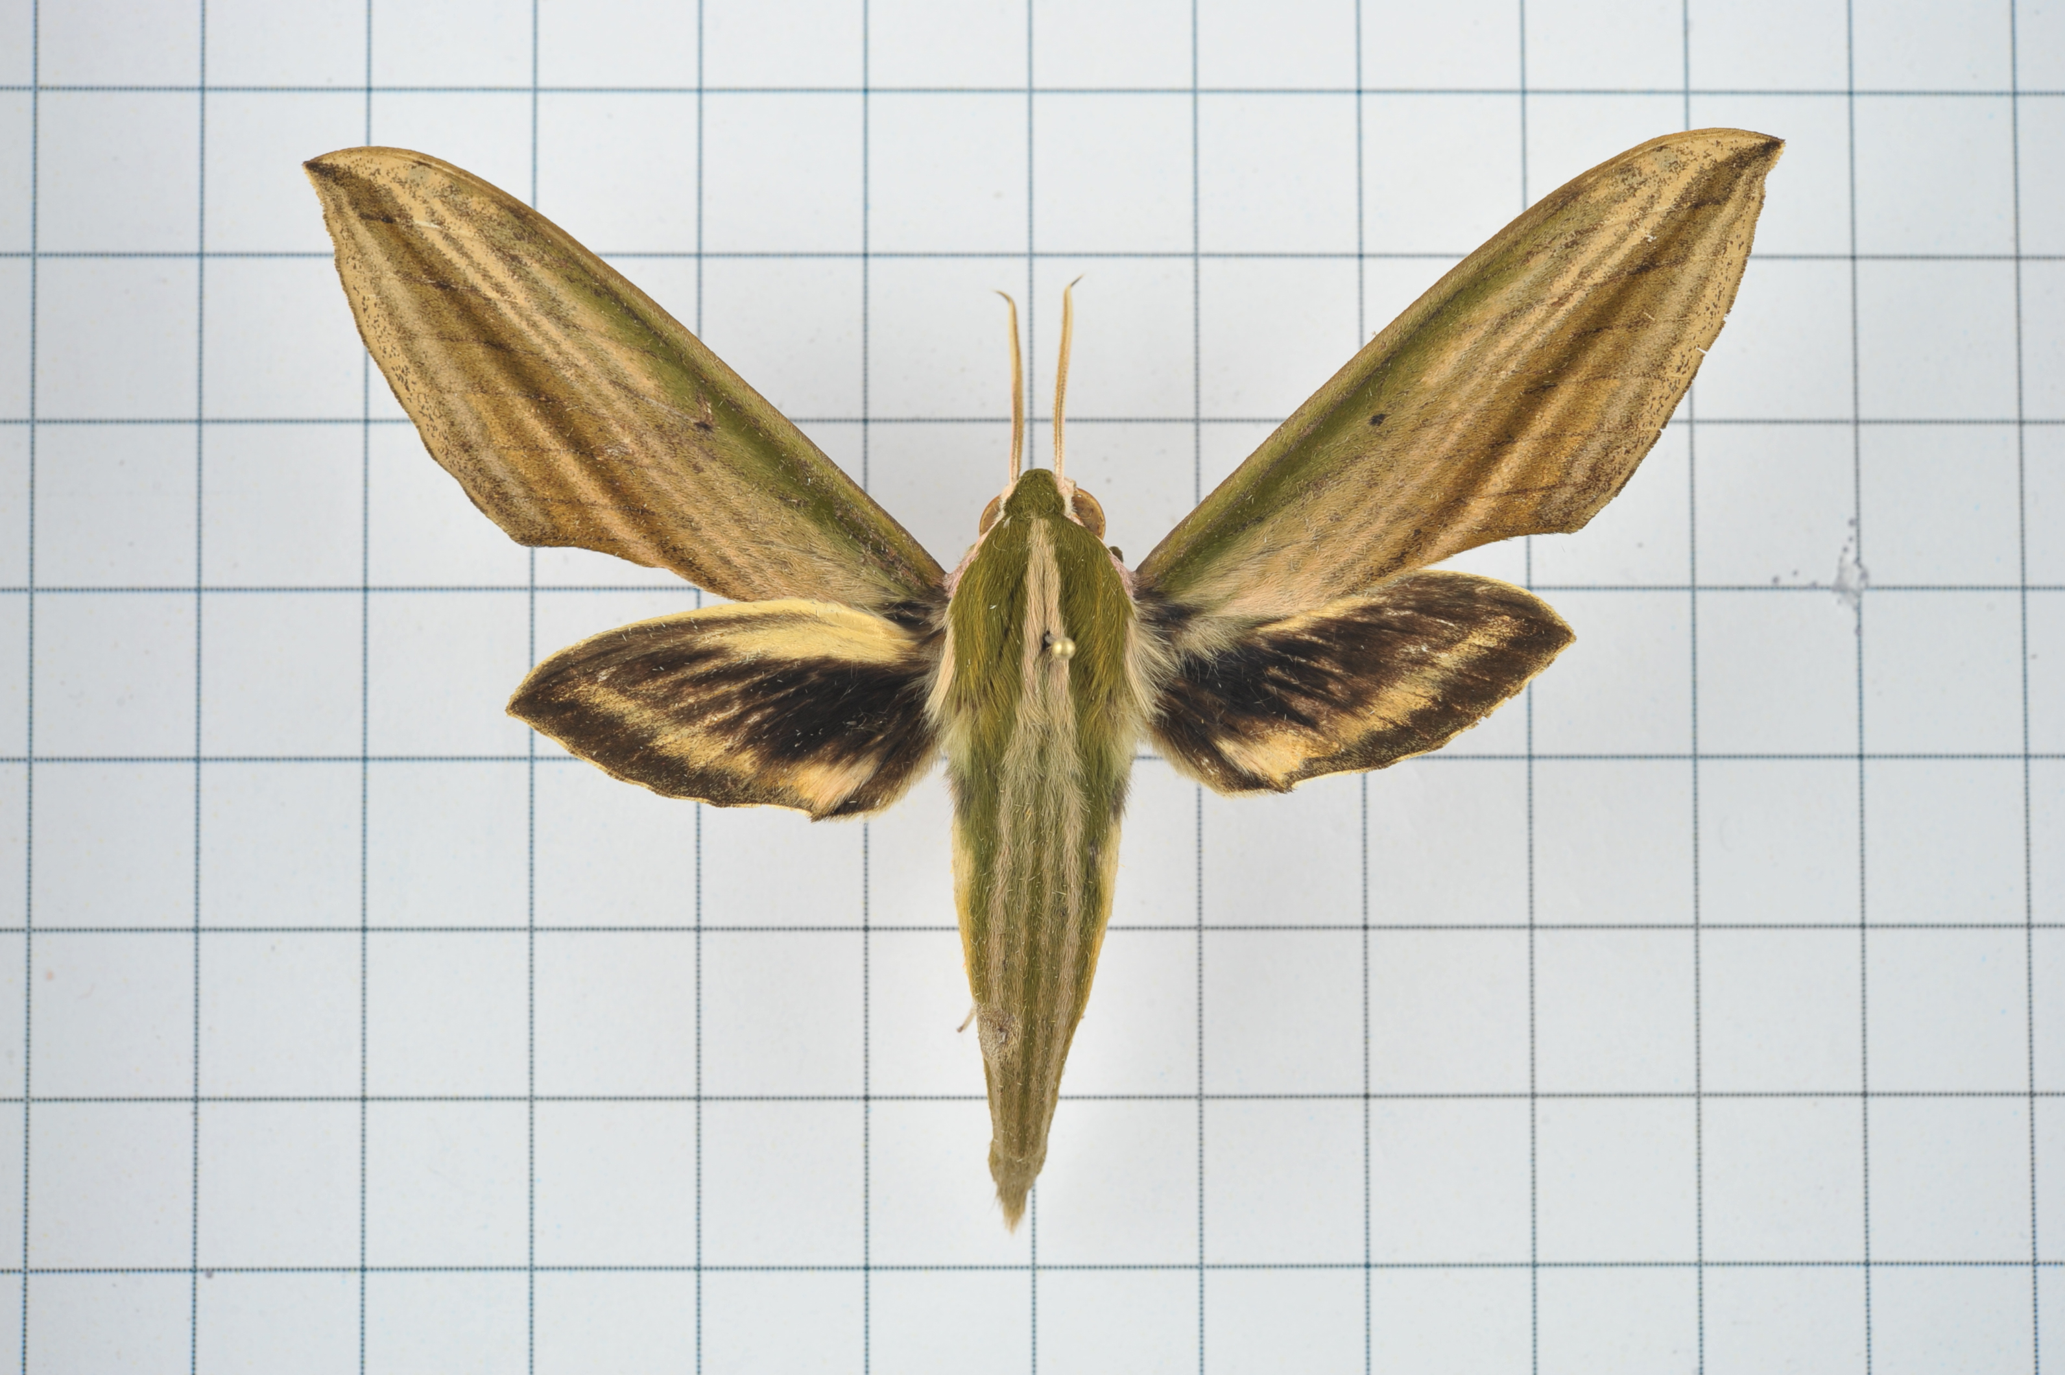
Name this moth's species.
Cechetra lineosa
